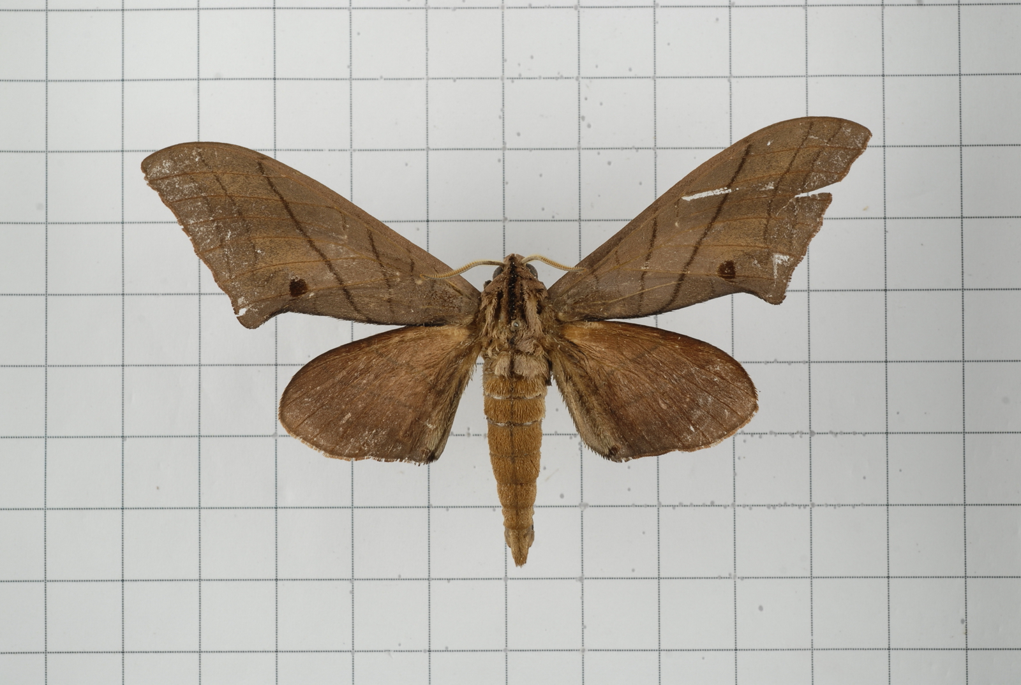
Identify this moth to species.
Marumba cristata bukaiana
